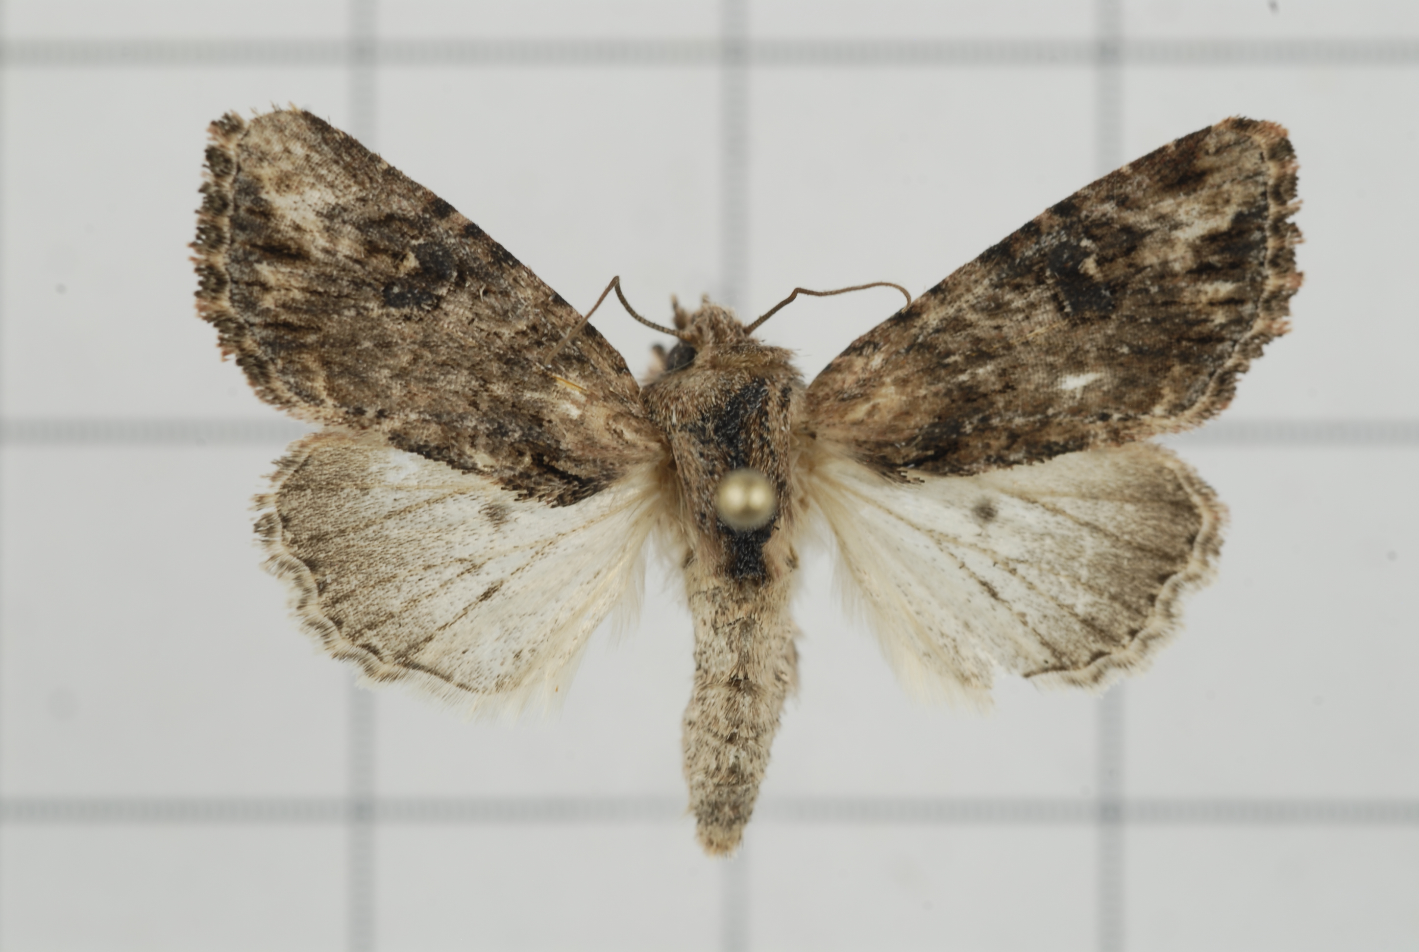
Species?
Lithopolia confusa confusa
